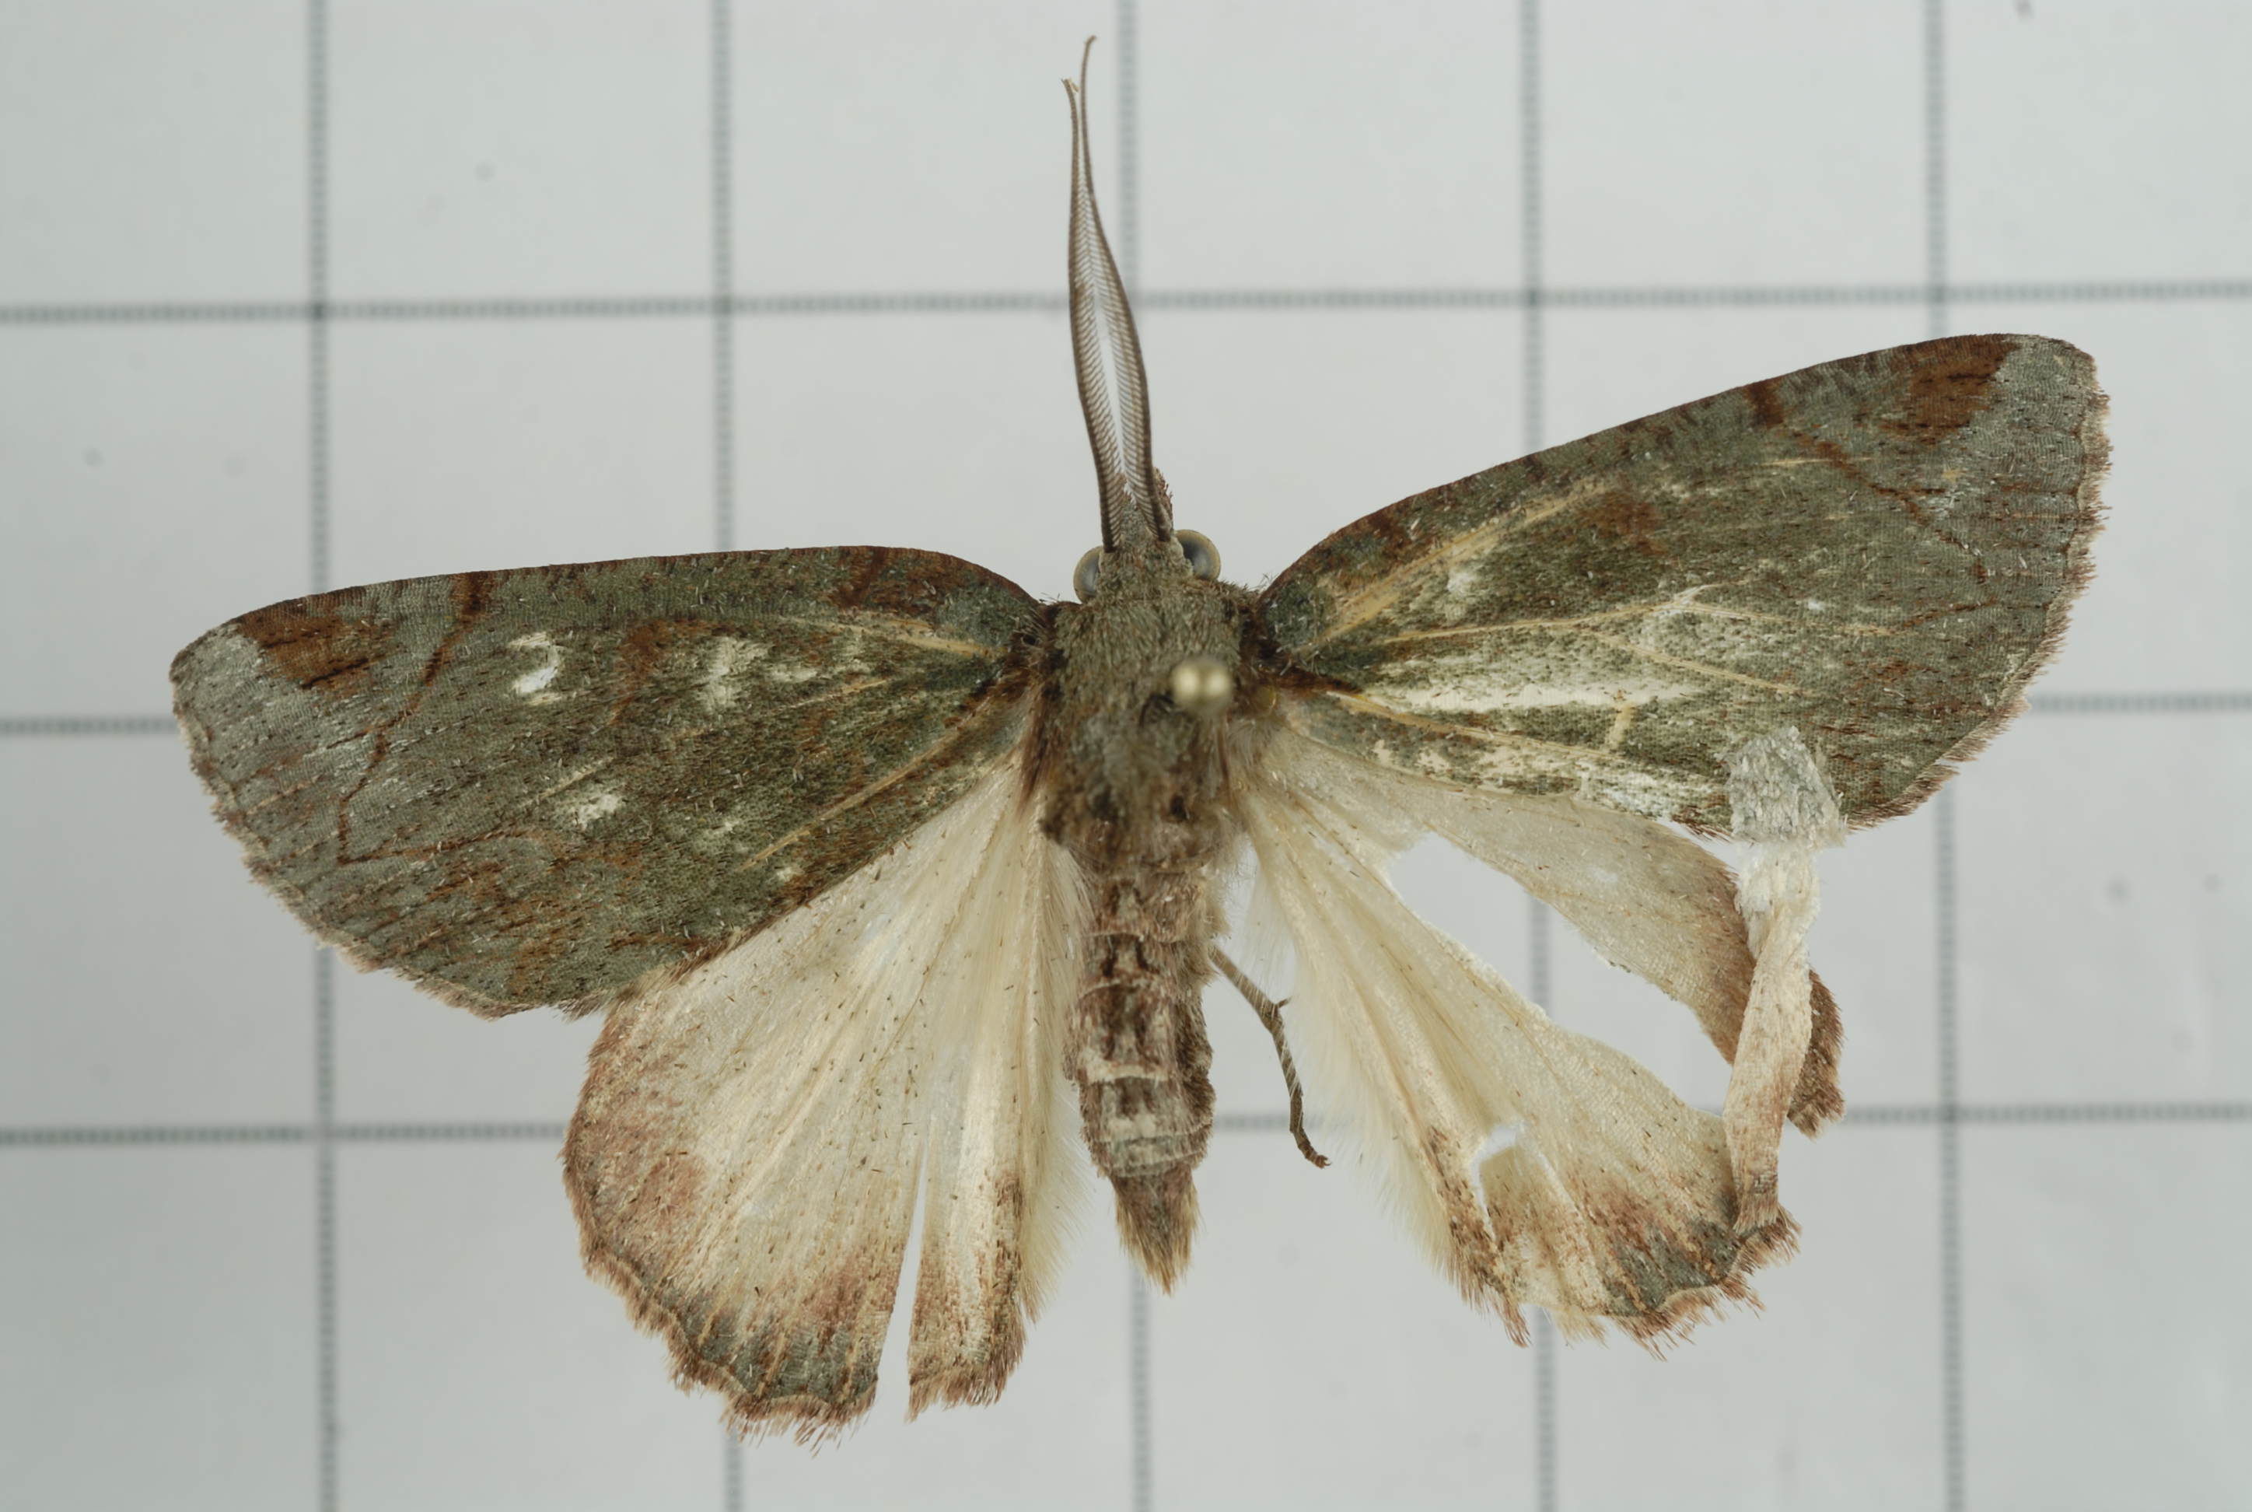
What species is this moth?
Dindica purpurata
